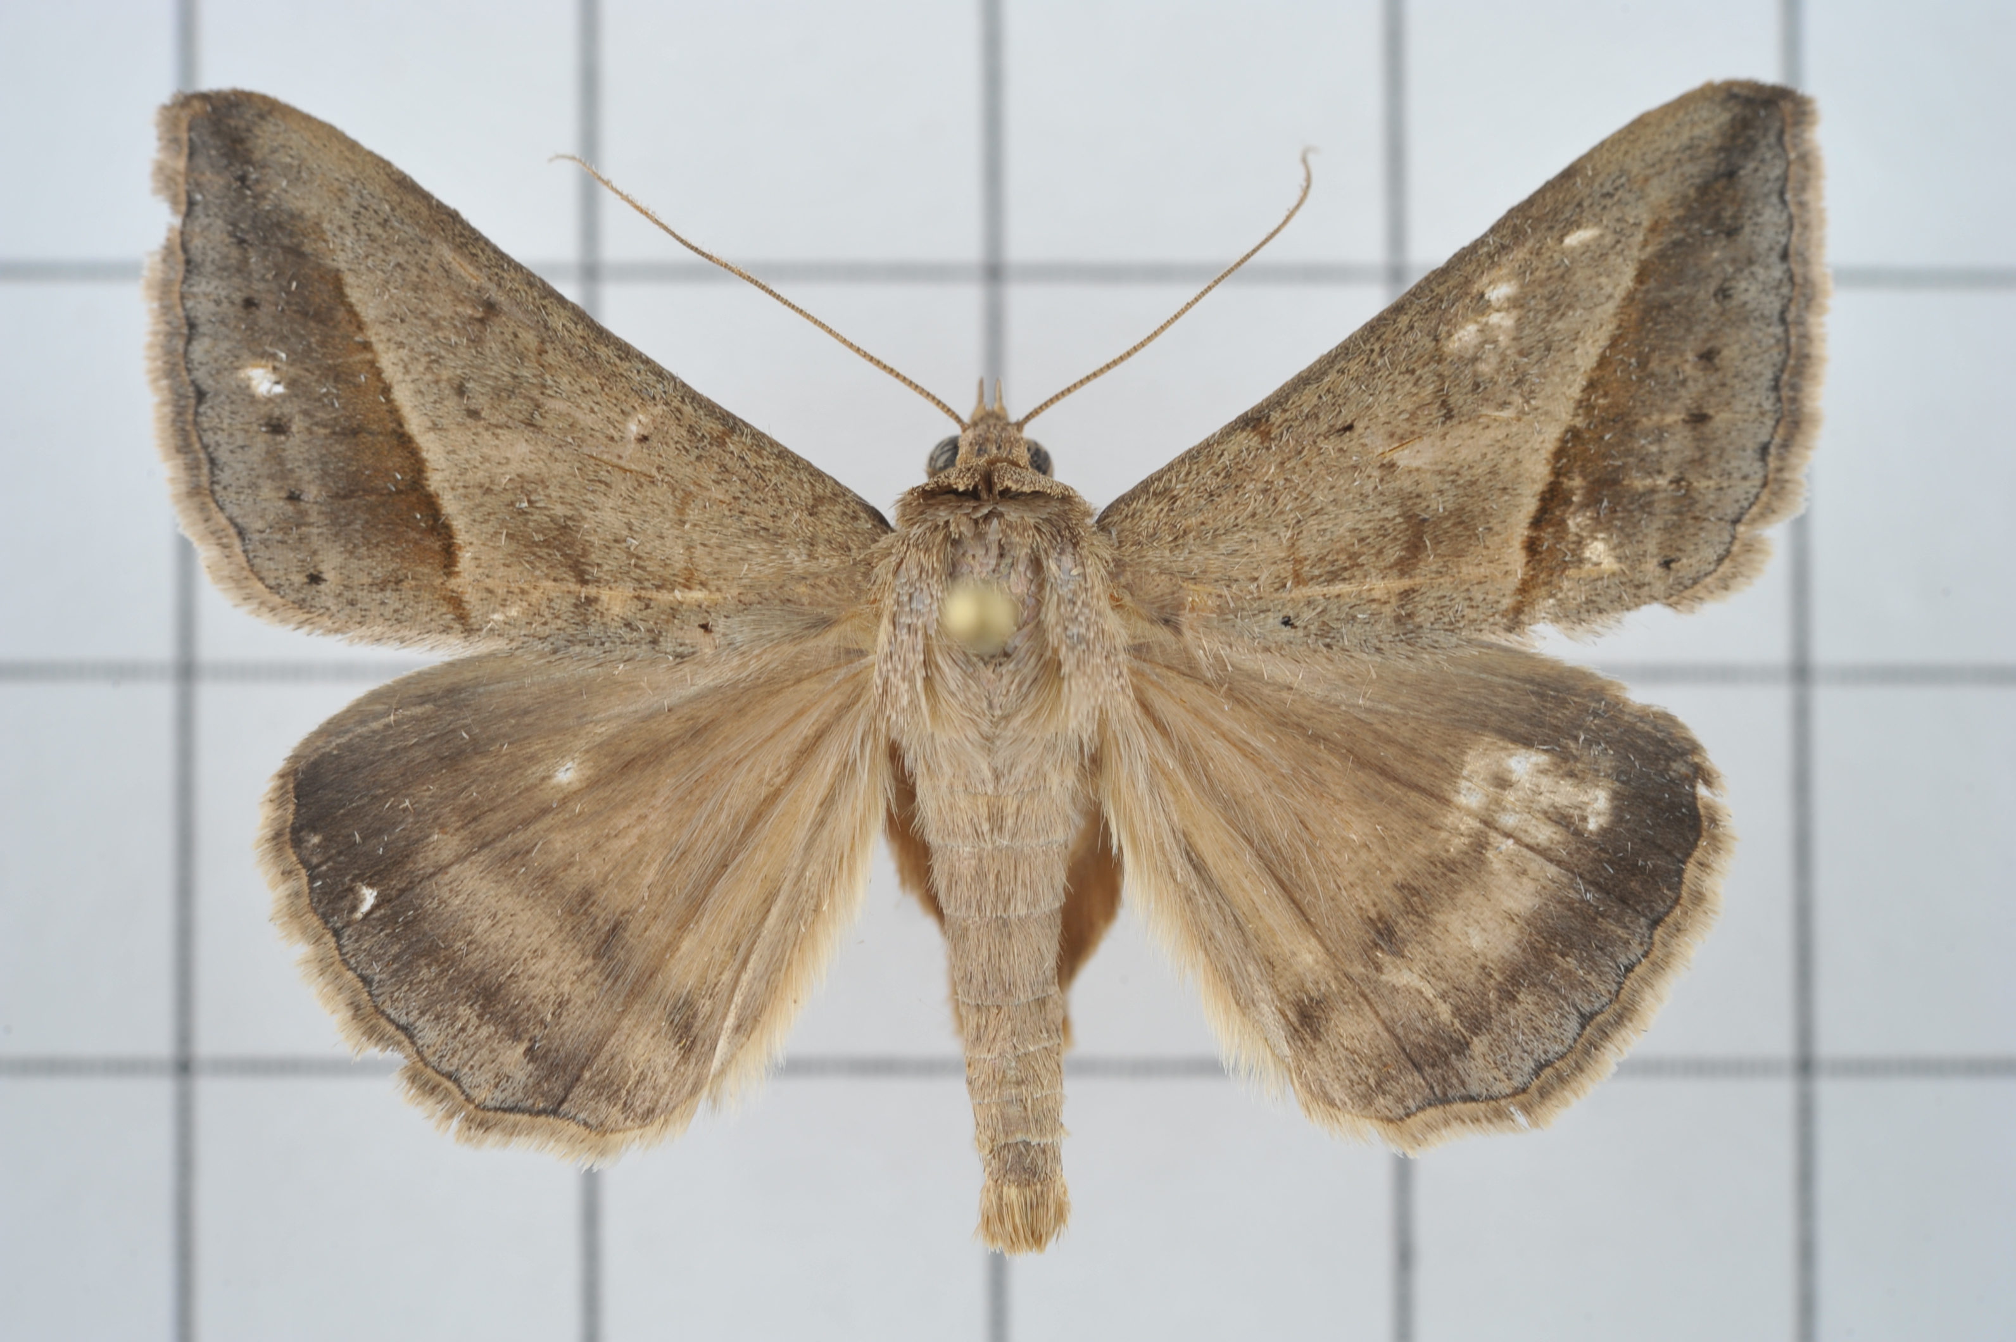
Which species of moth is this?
Mocis frugalis
